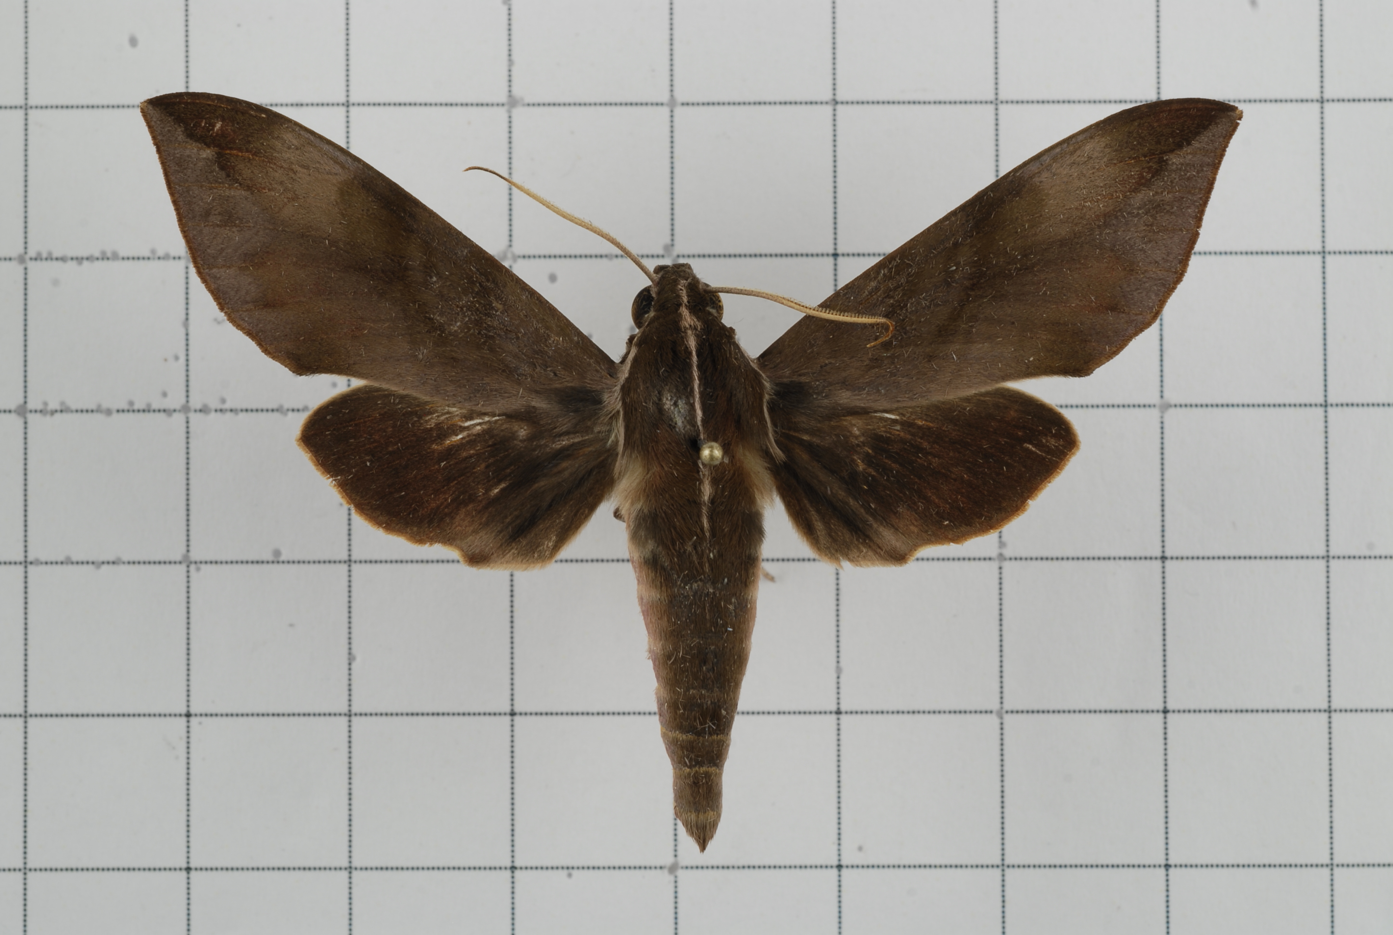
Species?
Ampelophaga rubiginosa myosotis
